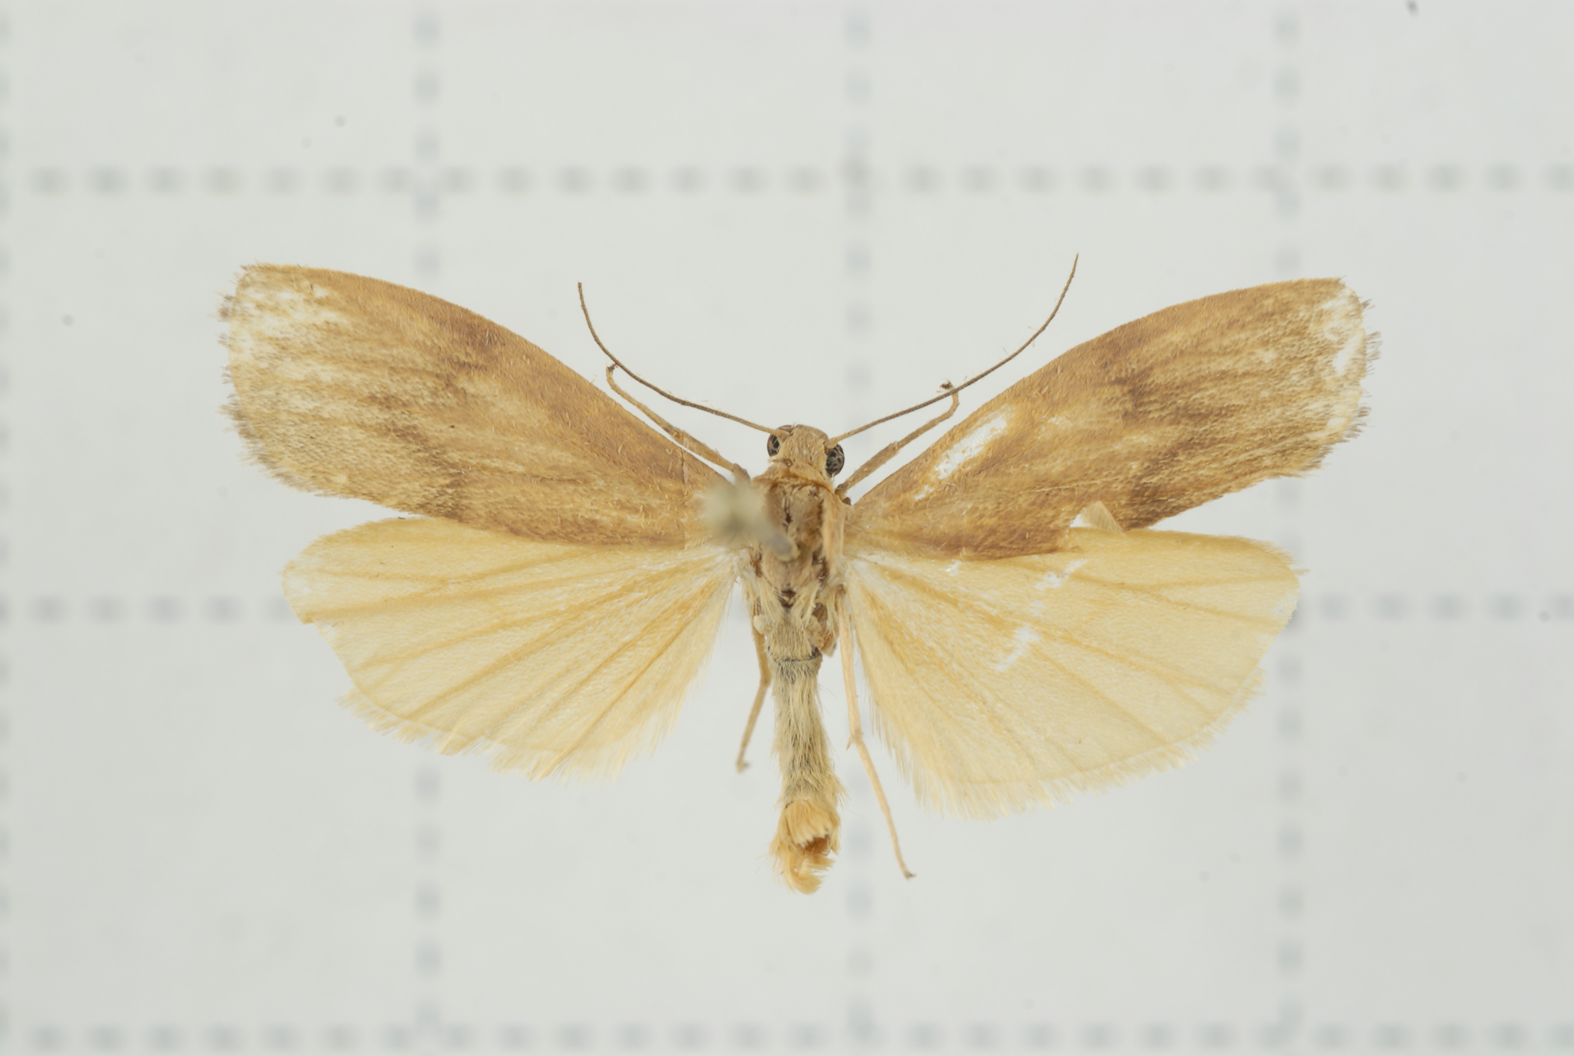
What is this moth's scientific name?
Teuloma tainebula
